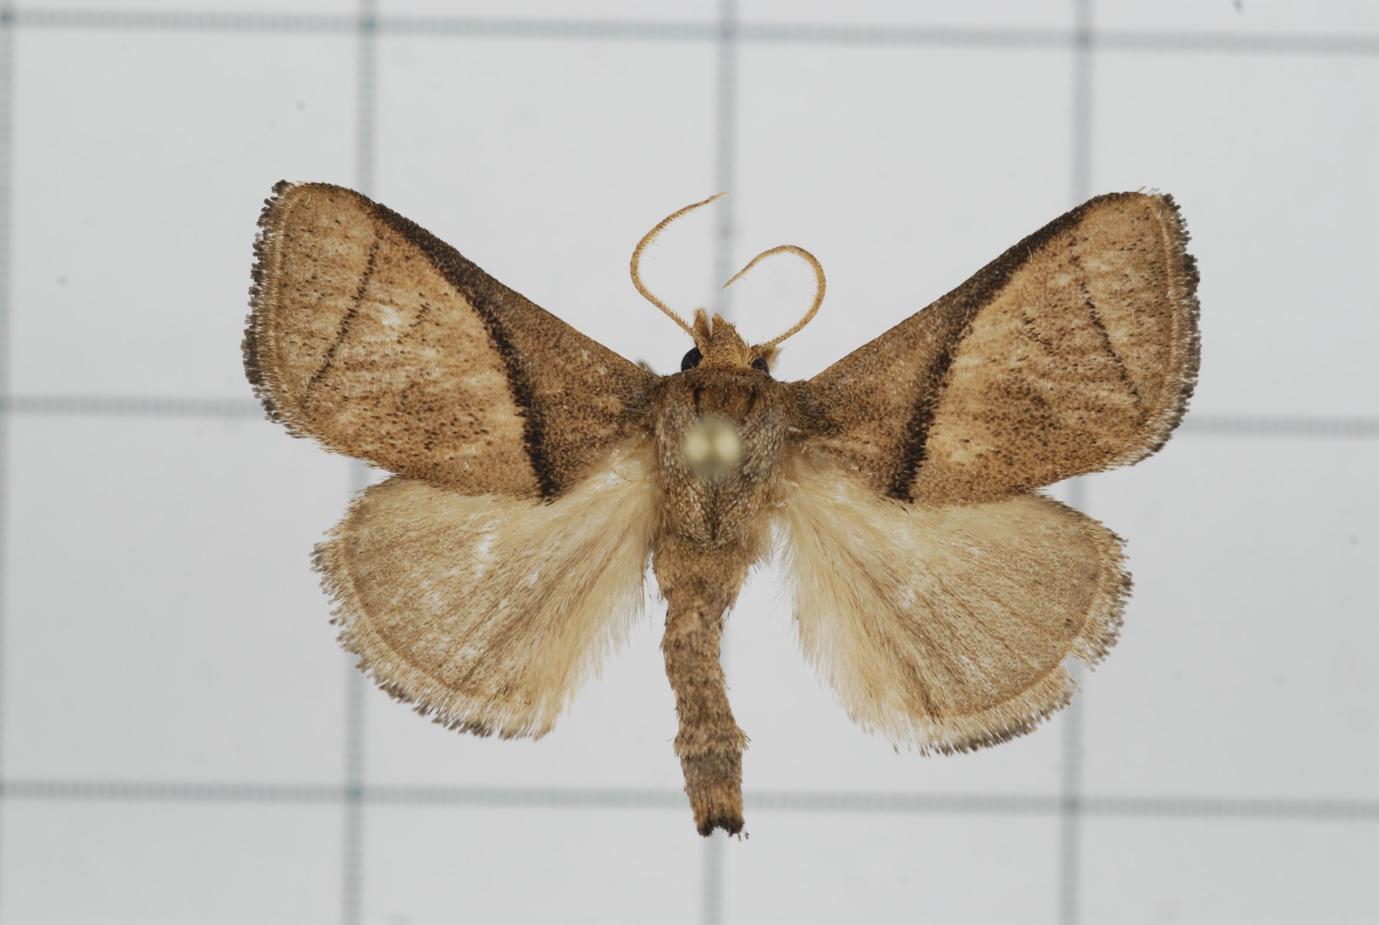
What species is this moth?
Avatara basifusca
